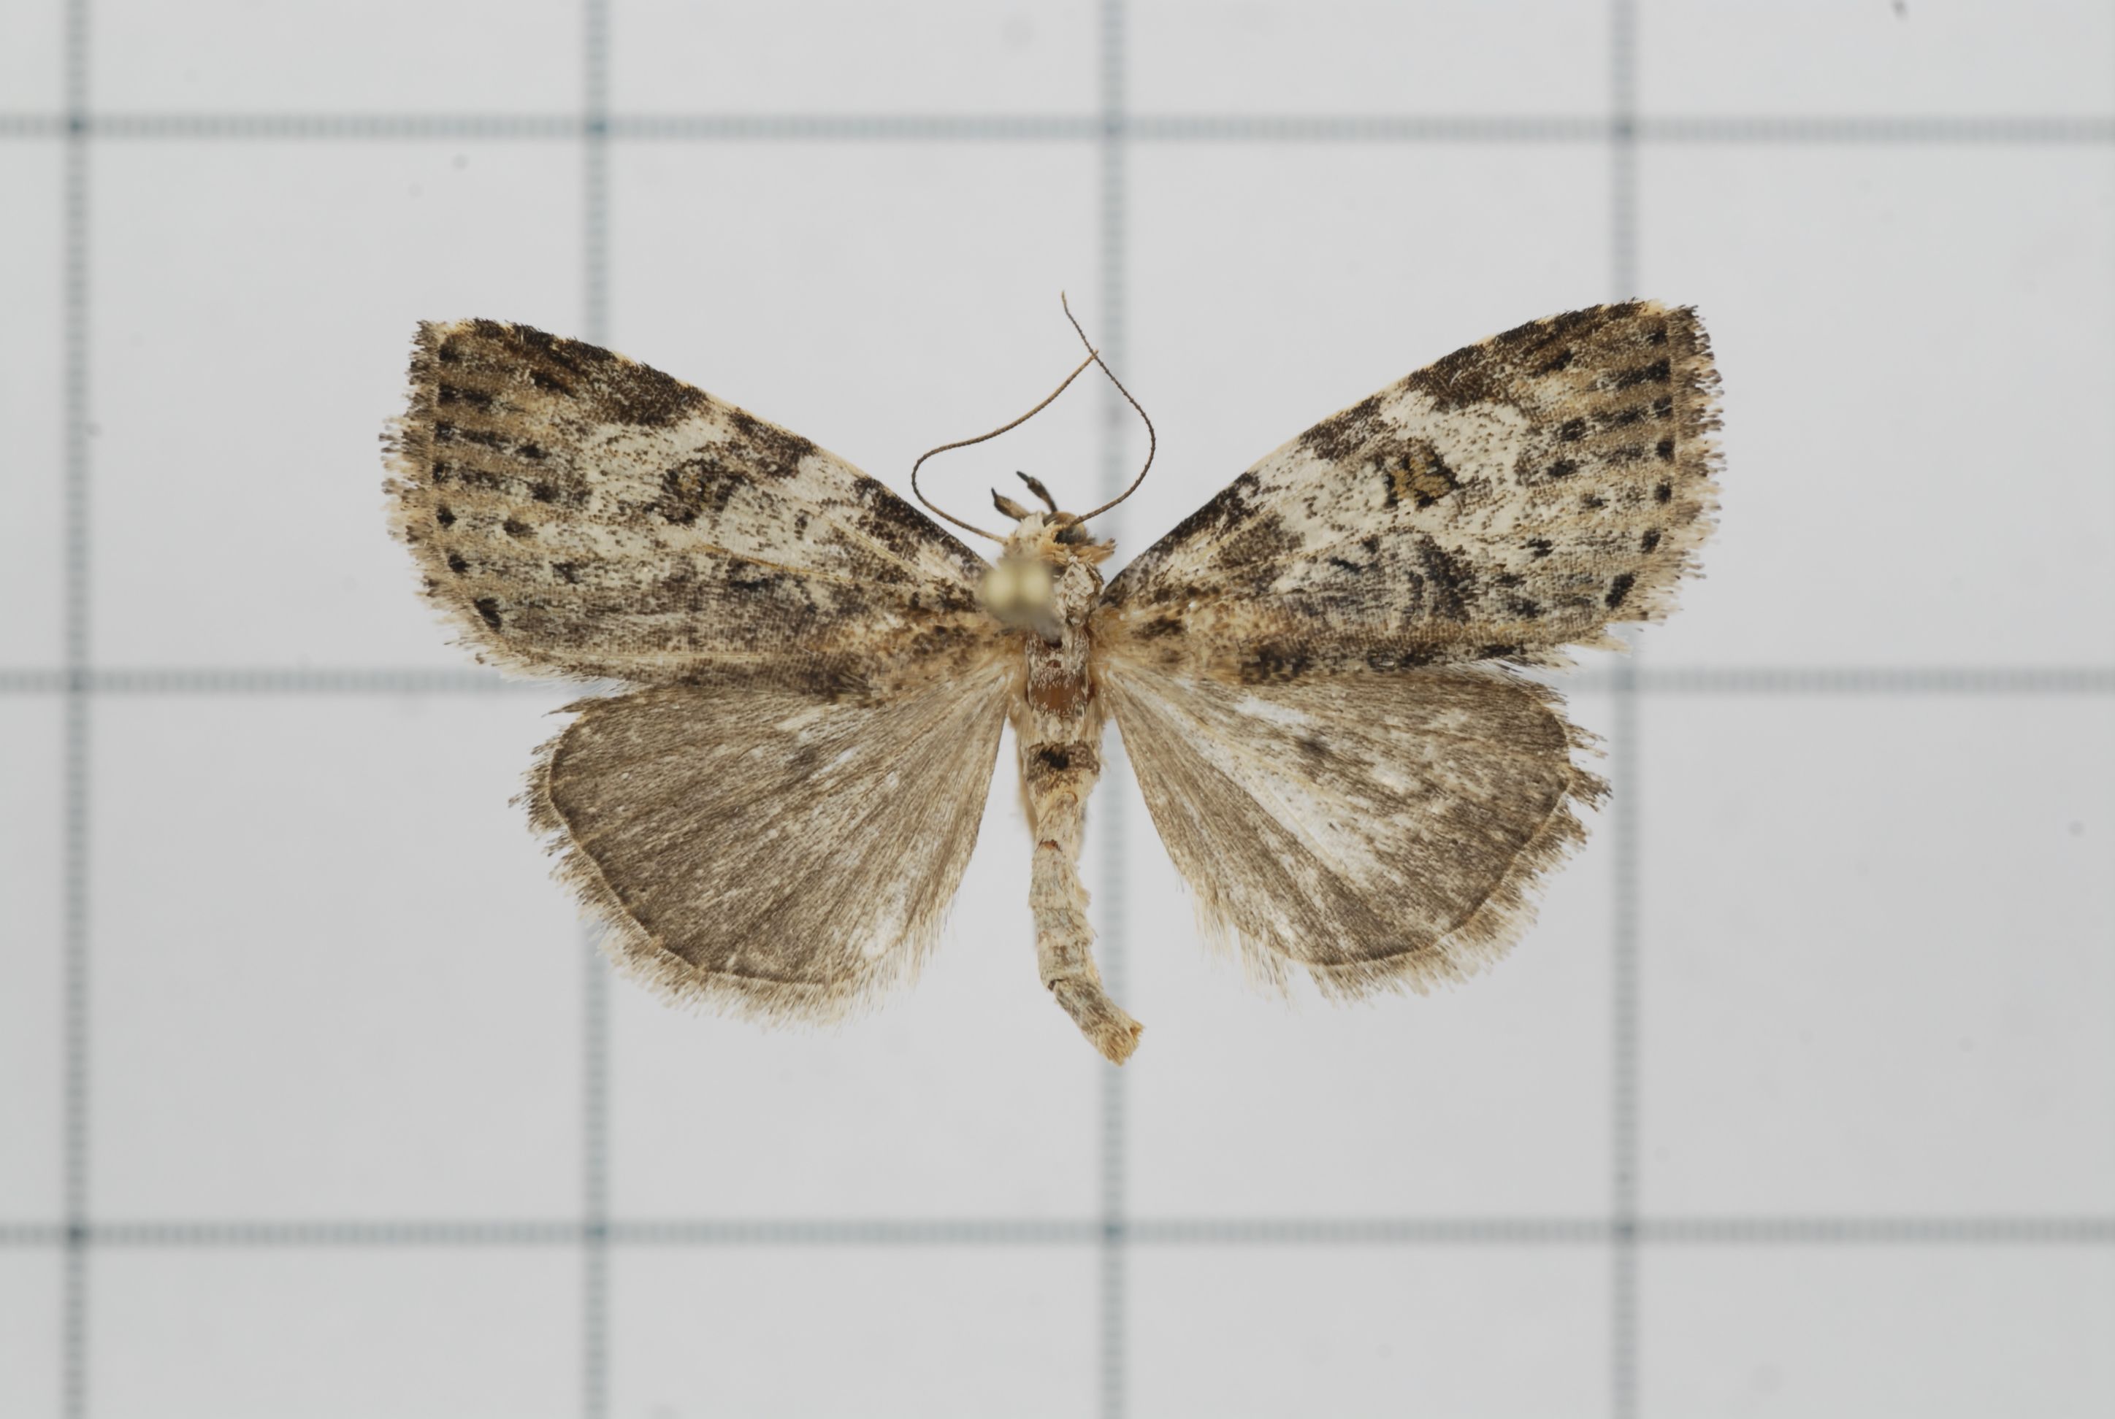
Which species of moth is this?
Chorsia mollicula
